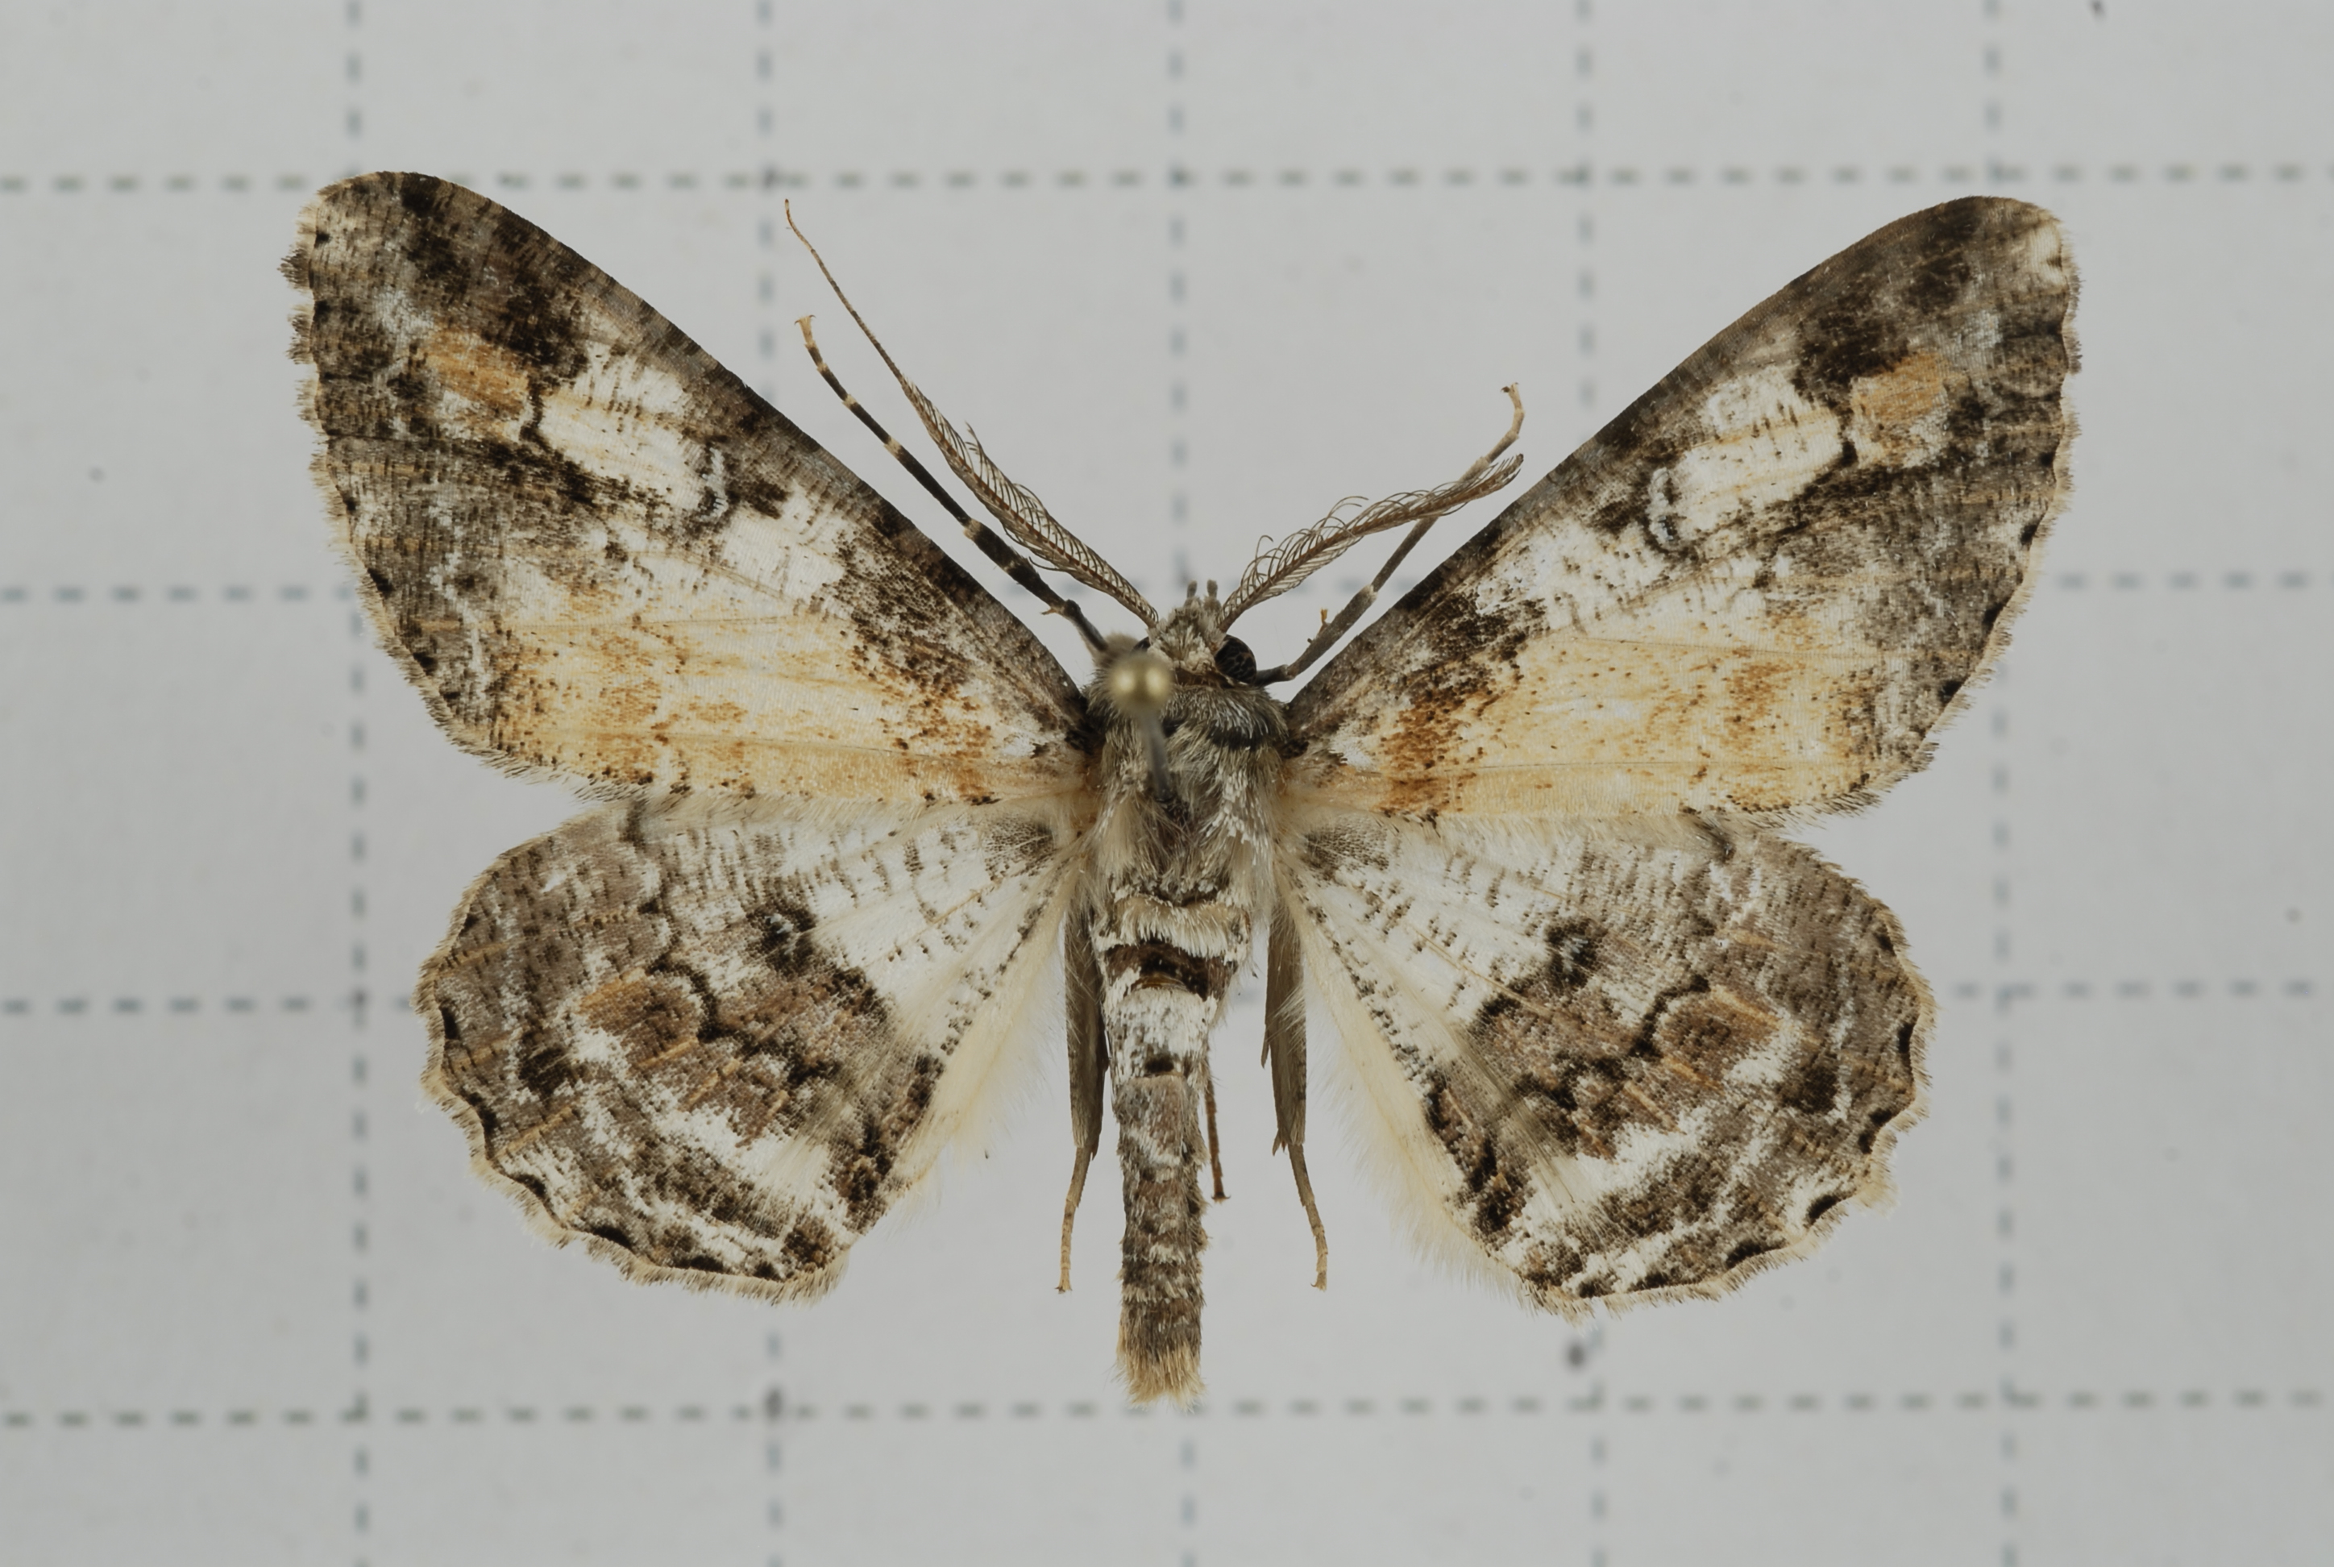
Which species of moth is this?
Cleora fraterna
